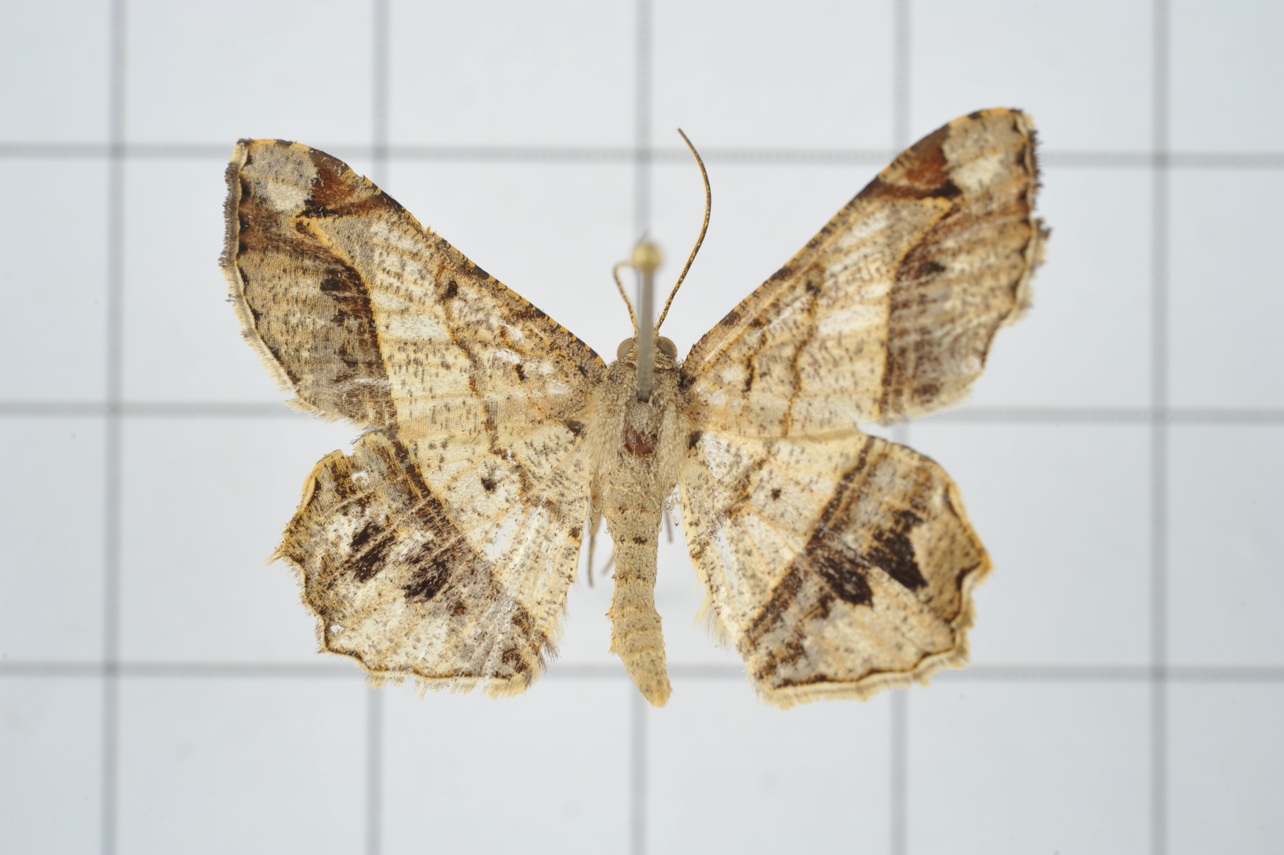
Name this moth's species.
Chiasmia intermediaria
